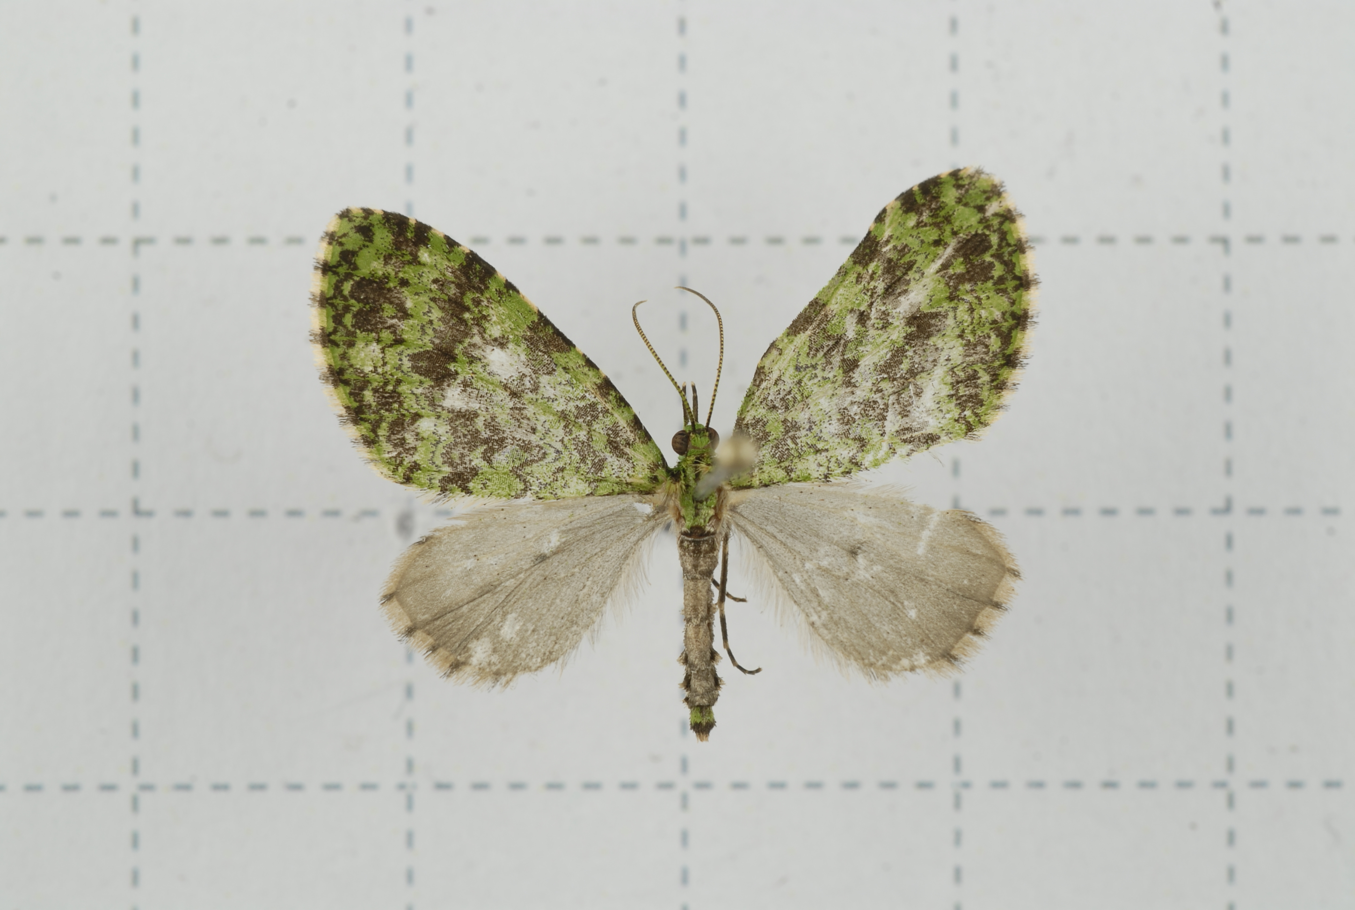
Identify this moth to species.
Tristeirometa decussata moltrechti
